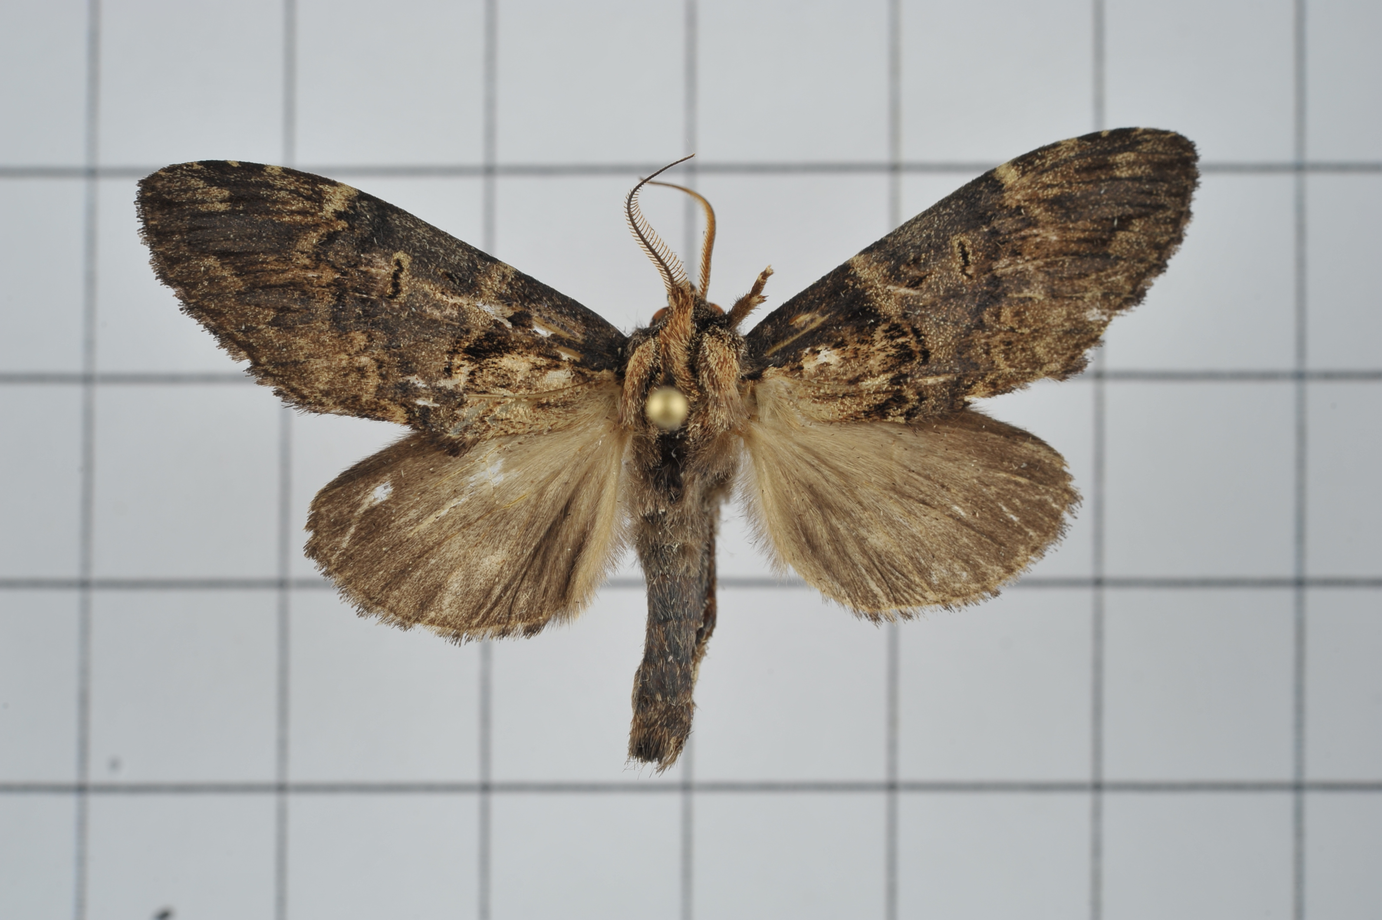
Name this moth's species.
Hyperaeschrella kosemponica
